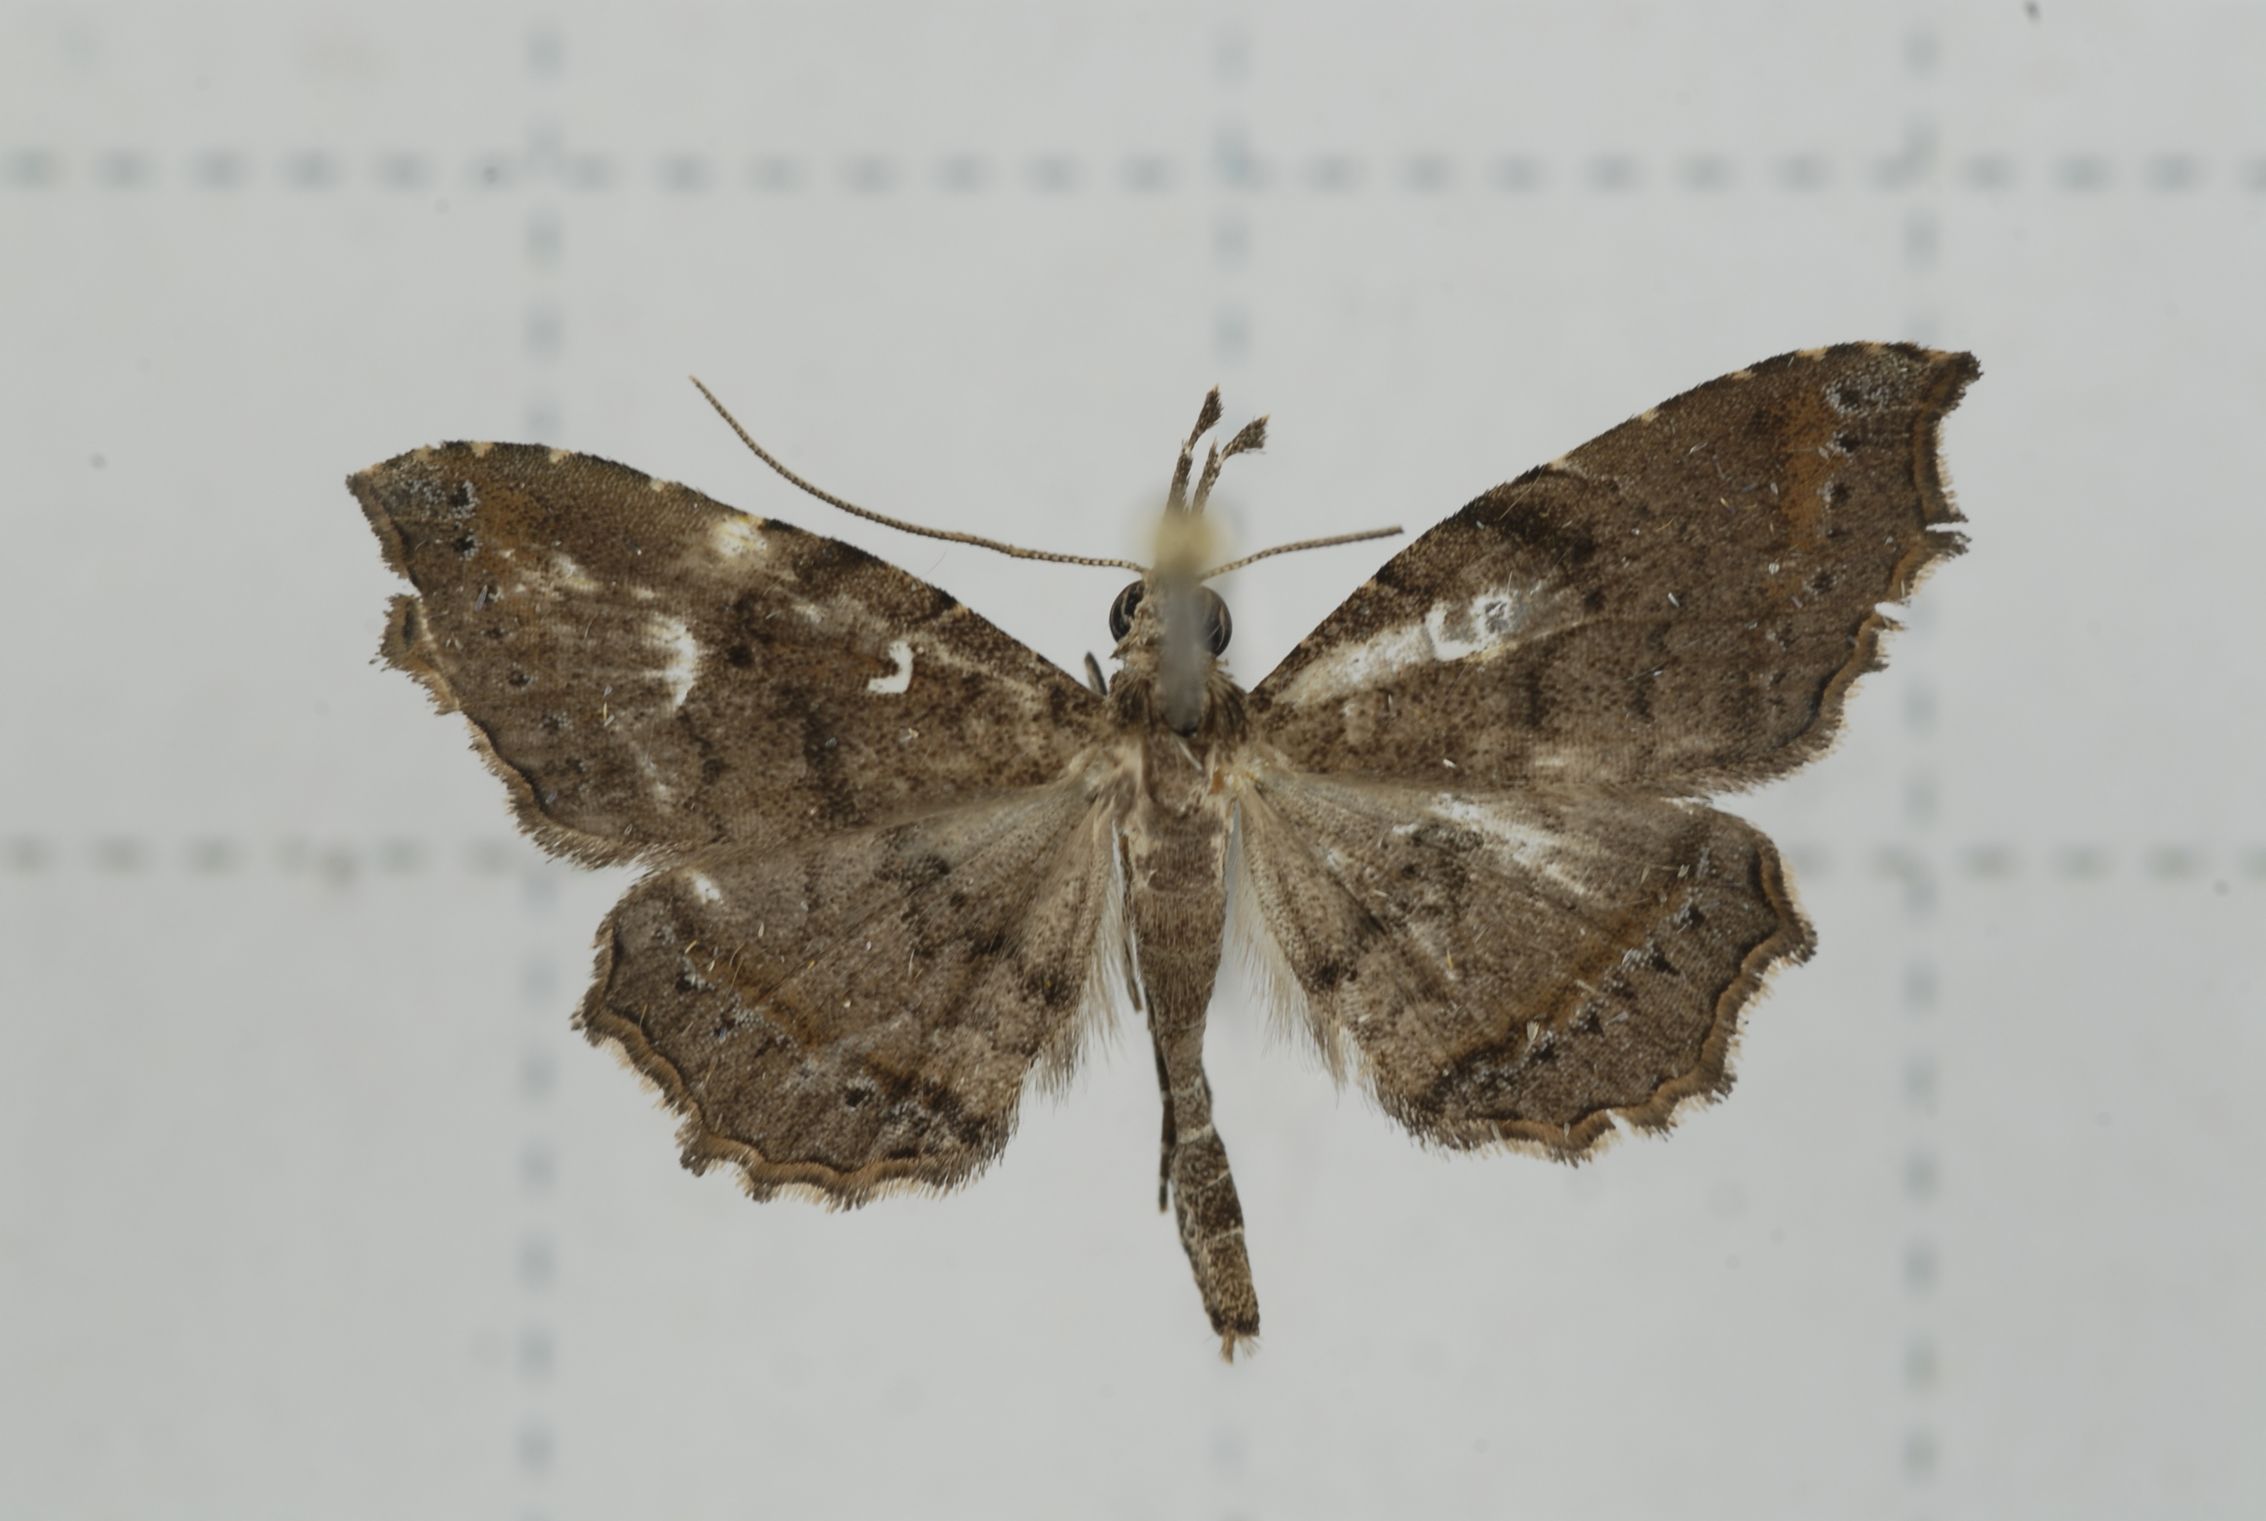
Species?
Microselene mopsa
